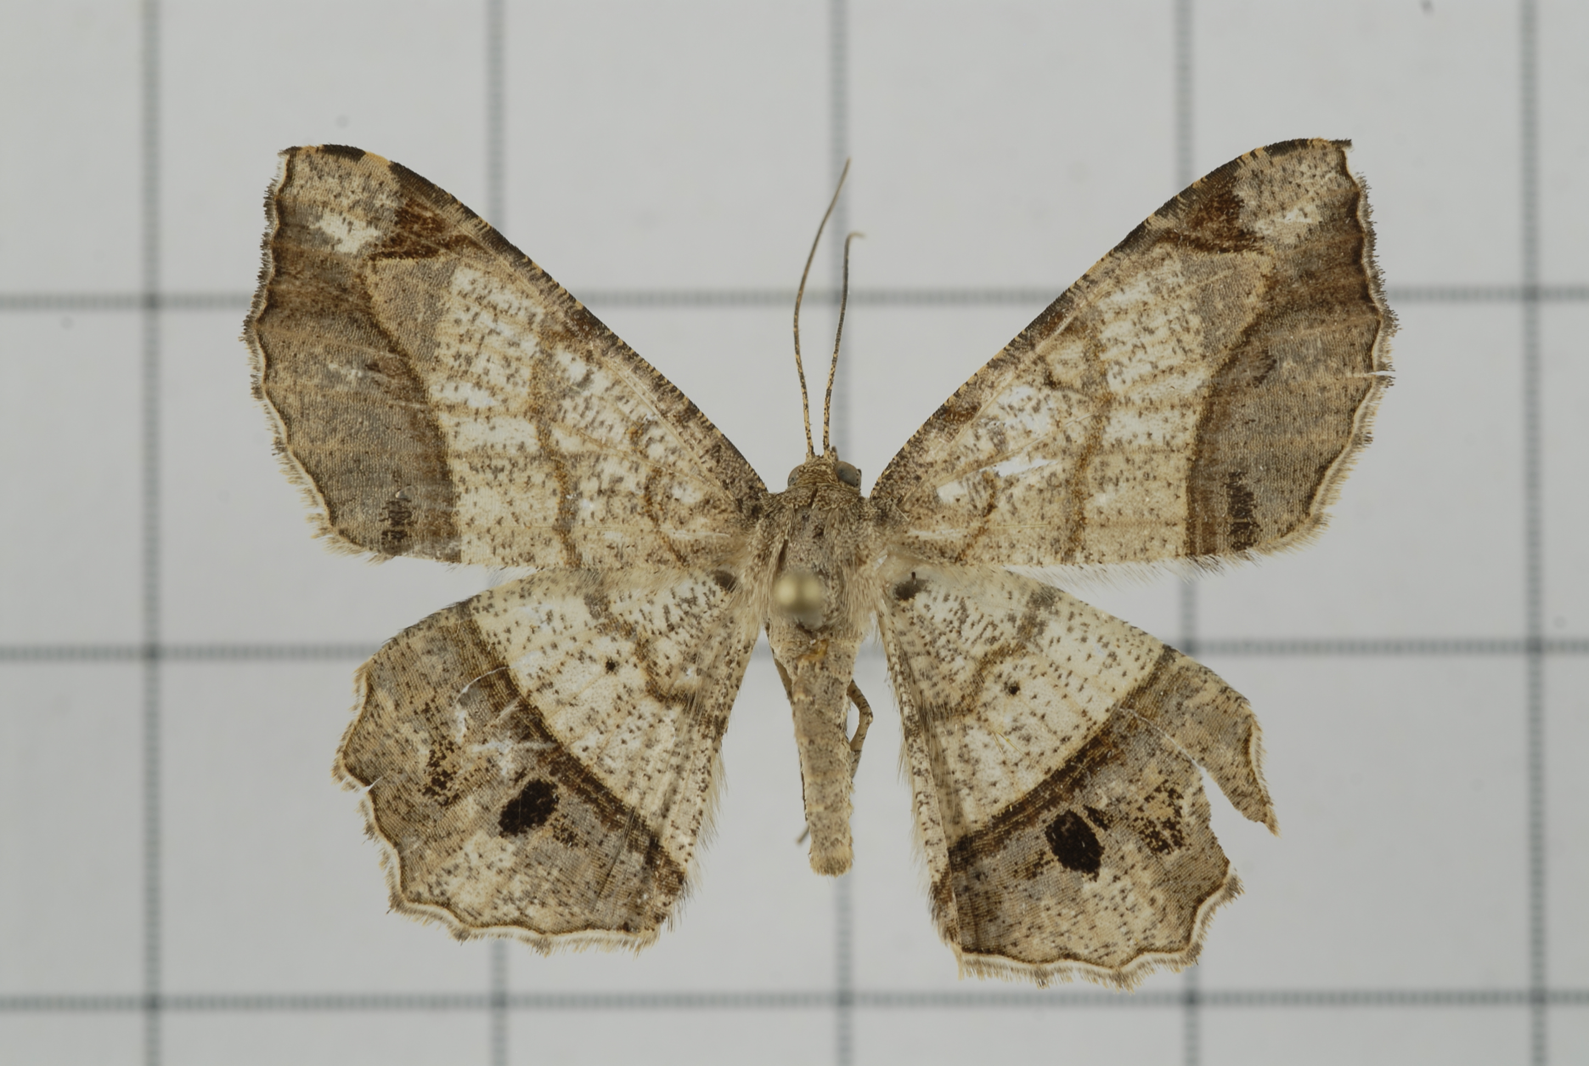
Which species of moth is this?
Chiasmia intermediaria
